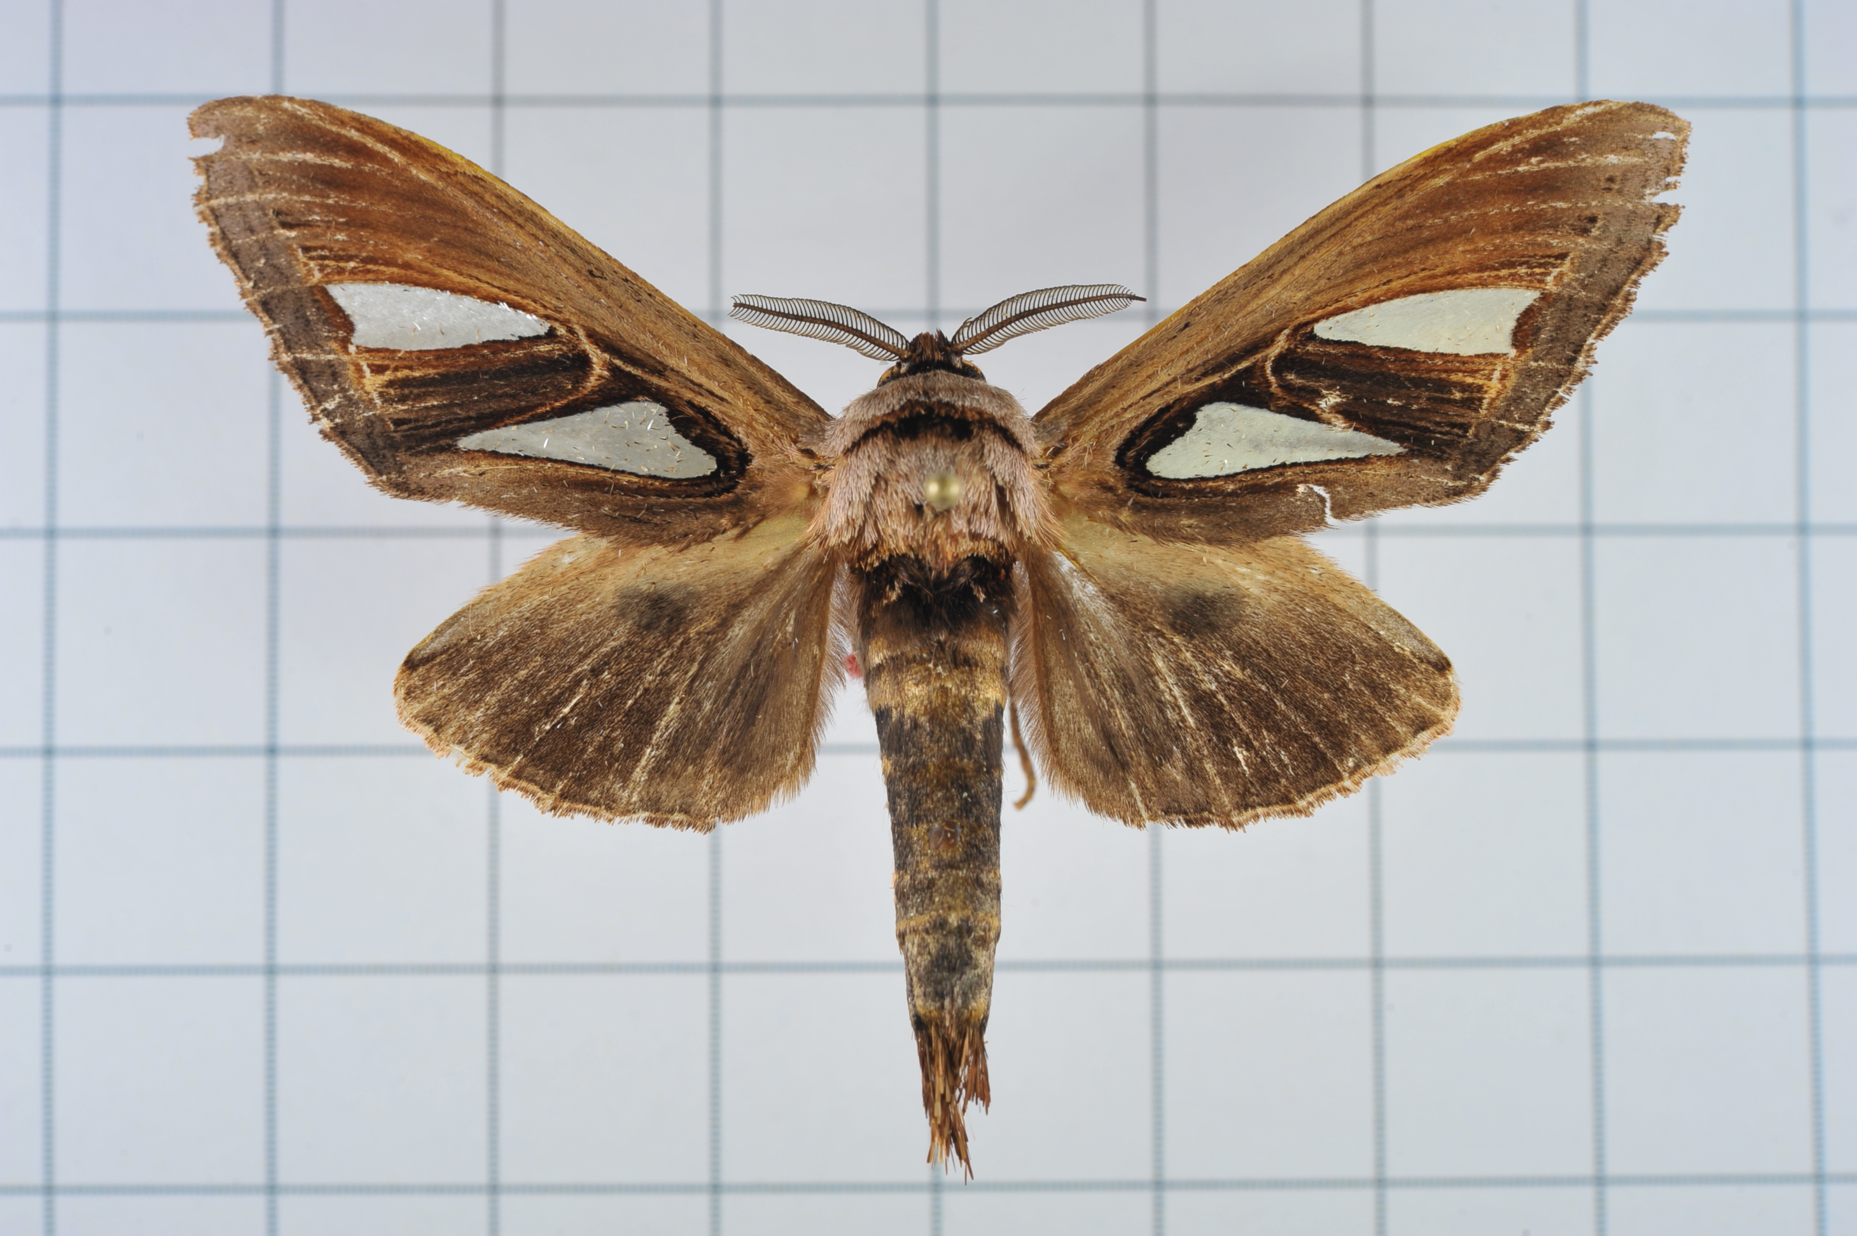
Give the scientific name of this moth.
Tarsolepis japonica
